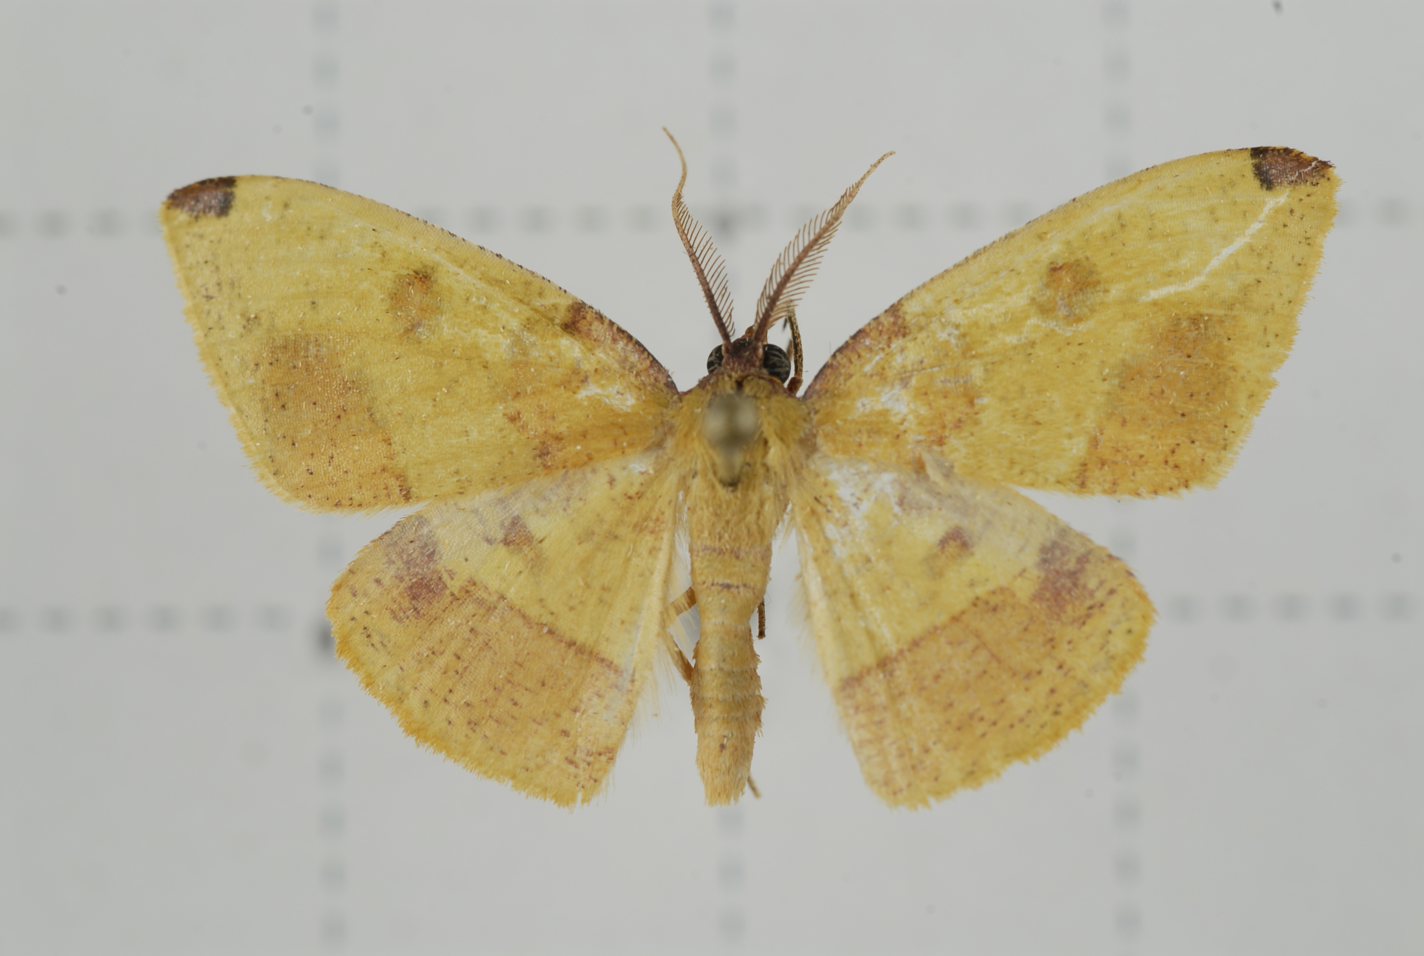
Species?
Heterolocha coccinea
